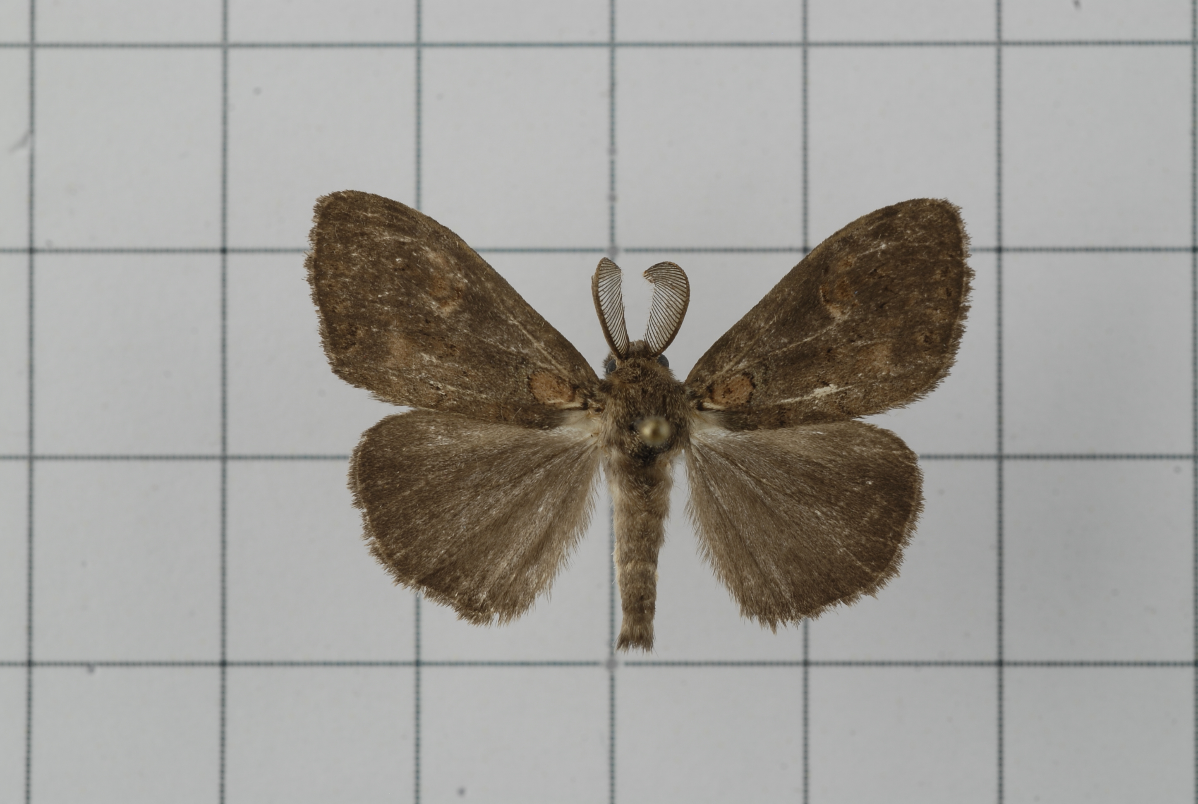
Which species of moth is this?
Olene dudgeoni
